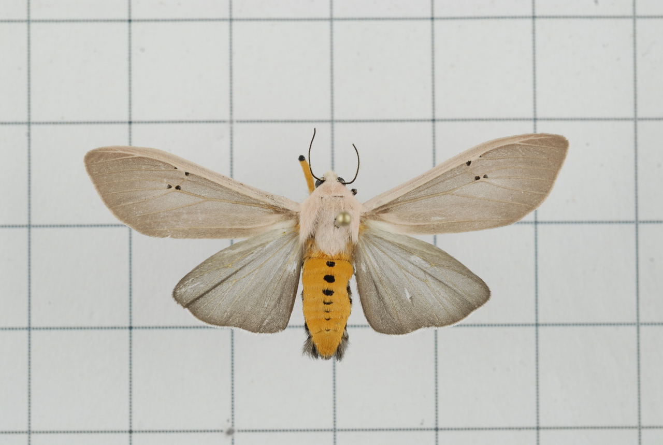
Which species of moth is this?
Creatonotos transiens koni
